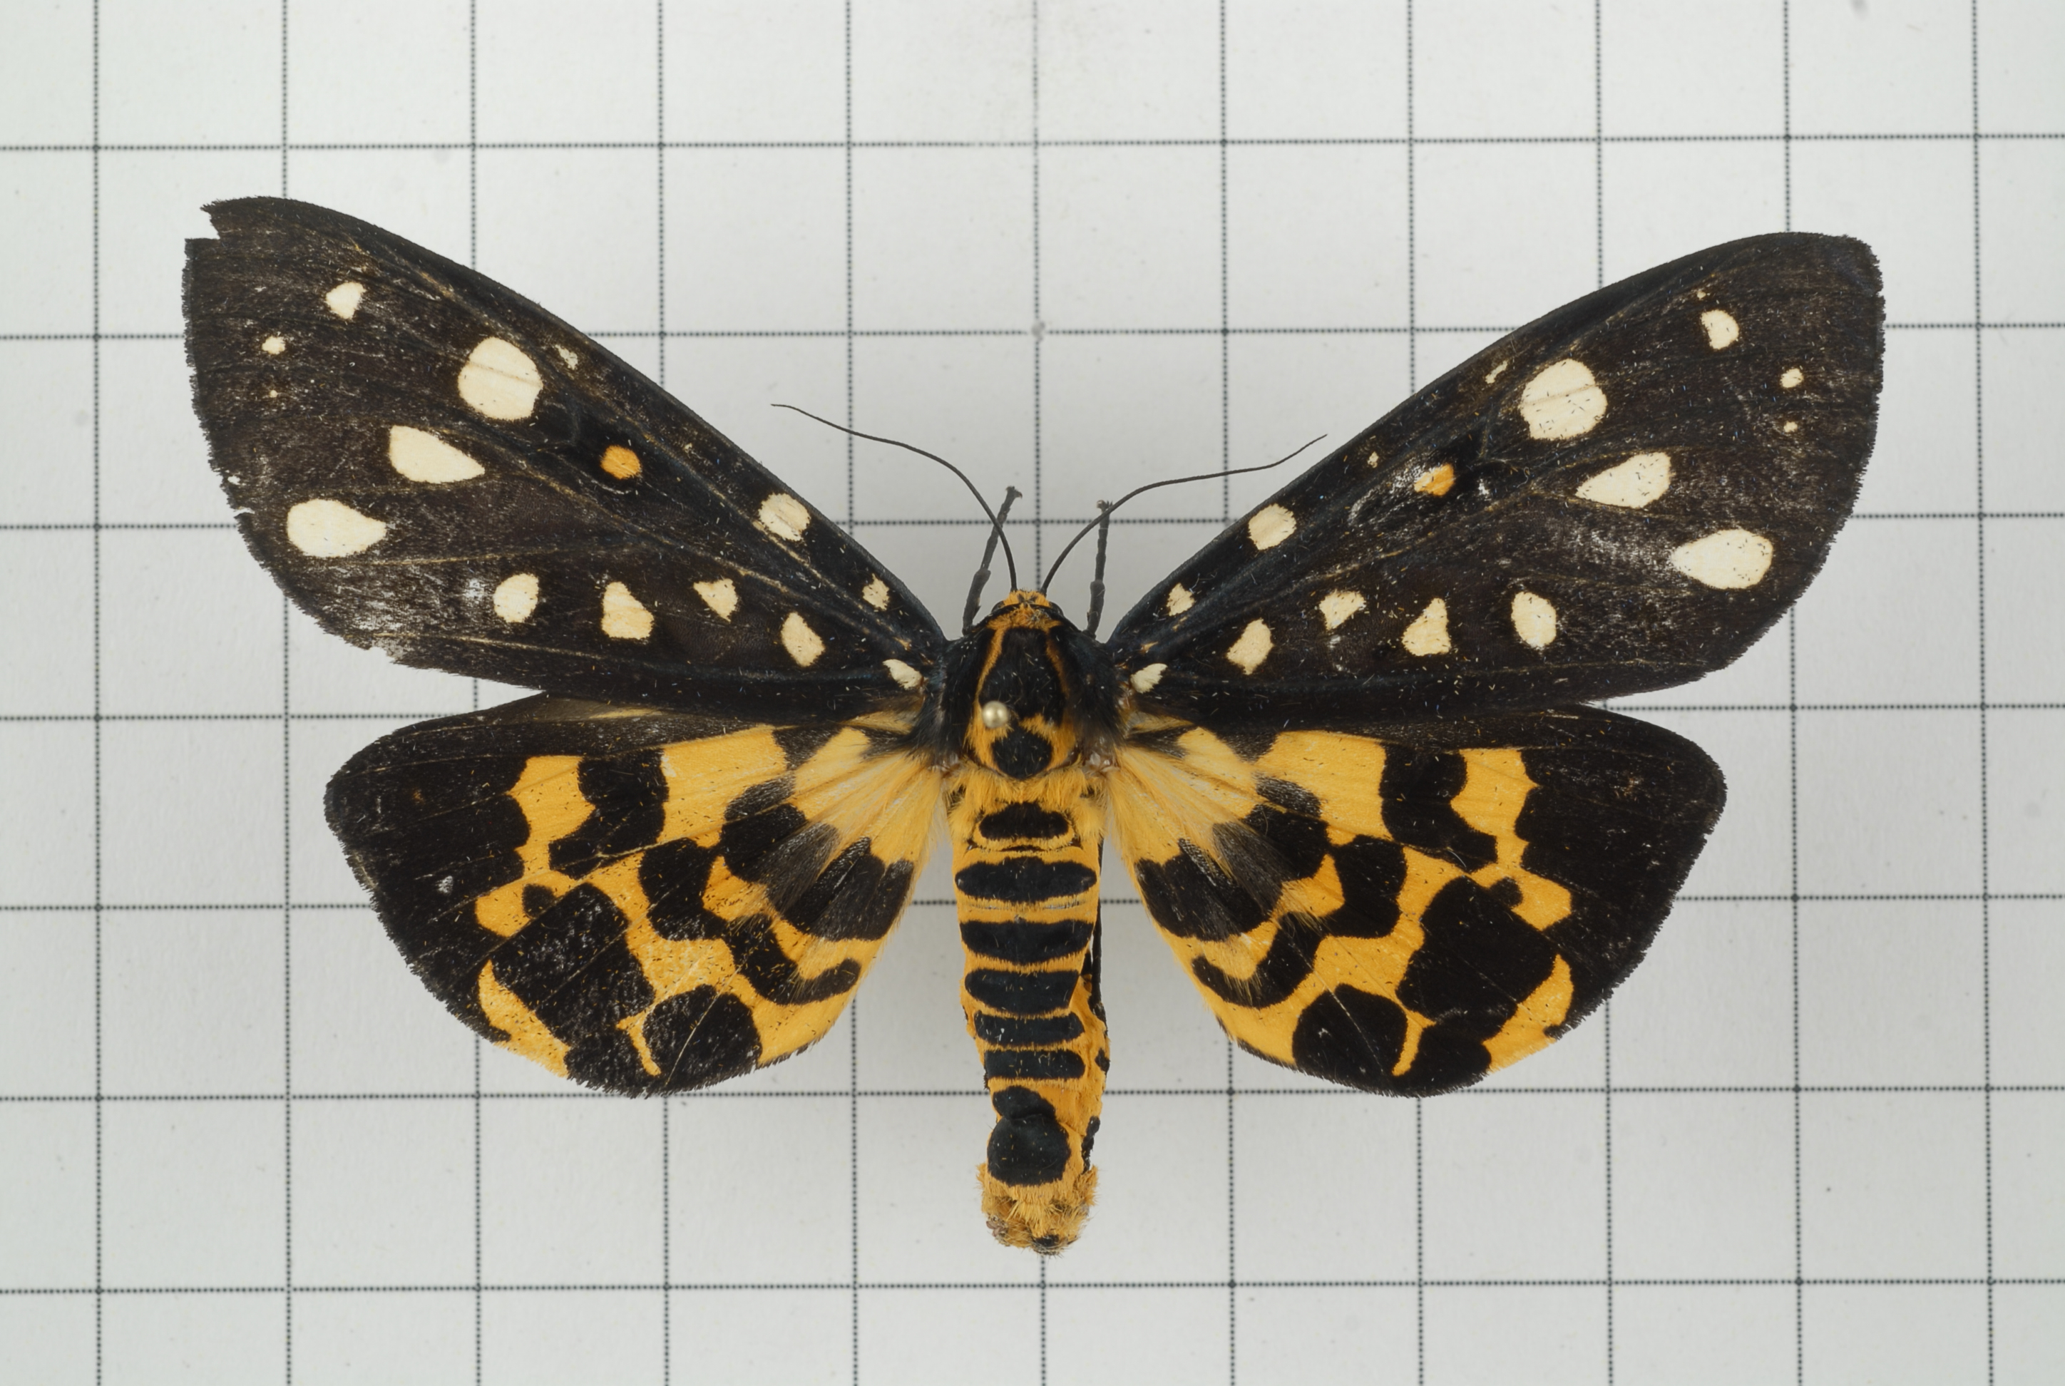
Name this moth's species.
Aglaomorpha histrio formosana
